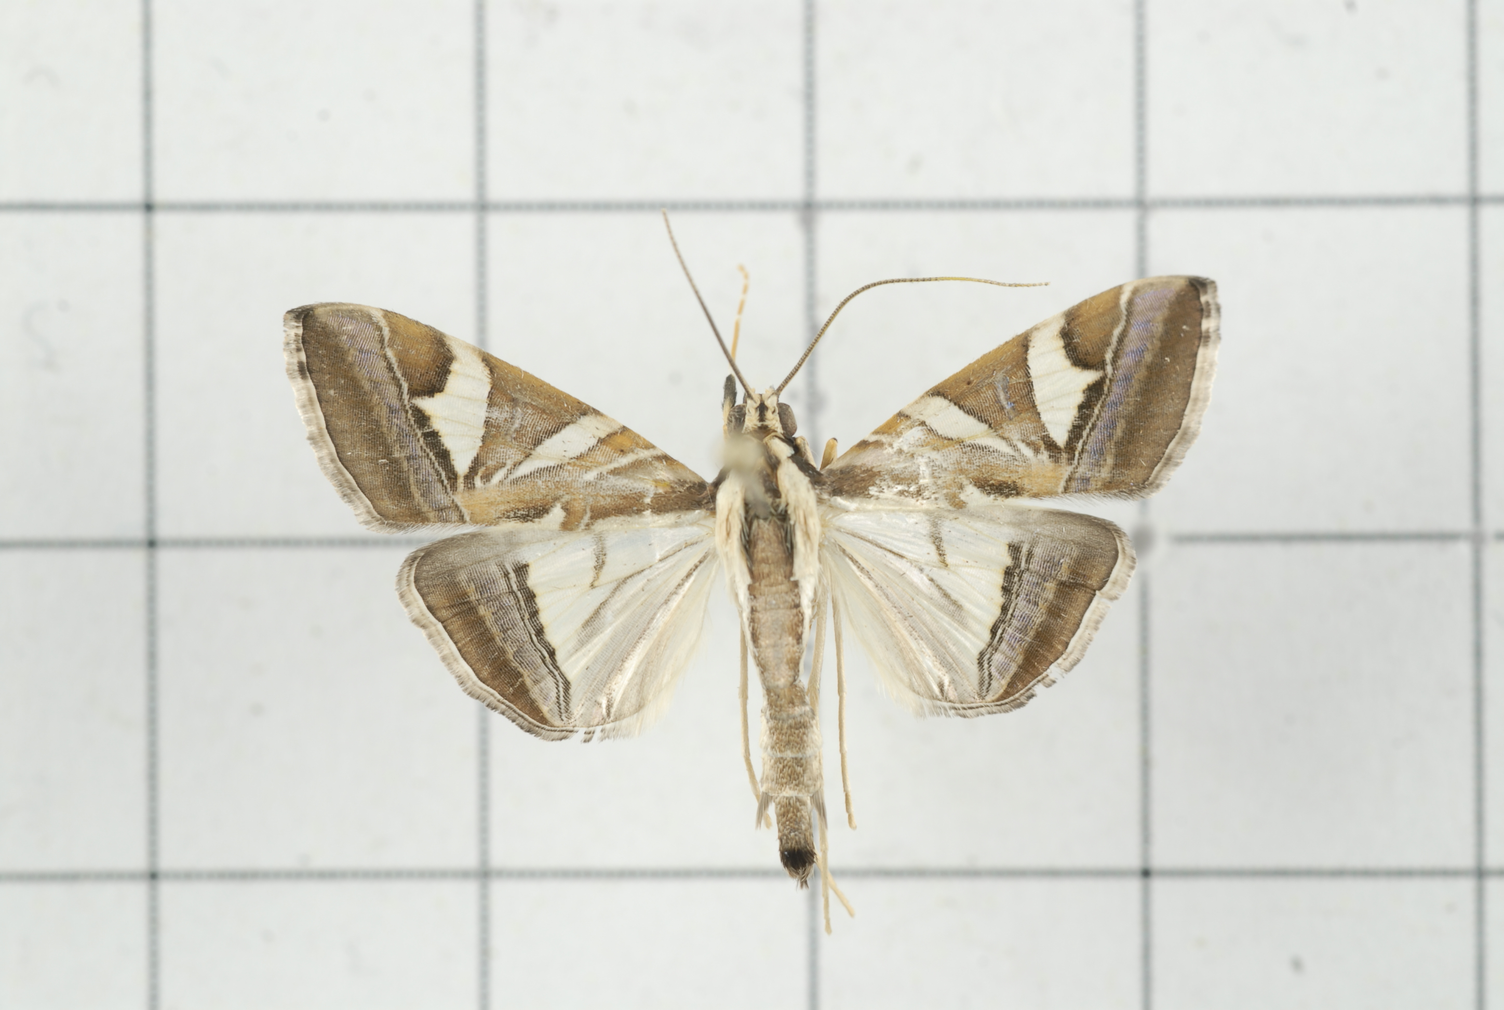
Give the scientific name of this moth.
Agrioglypta itysalis
